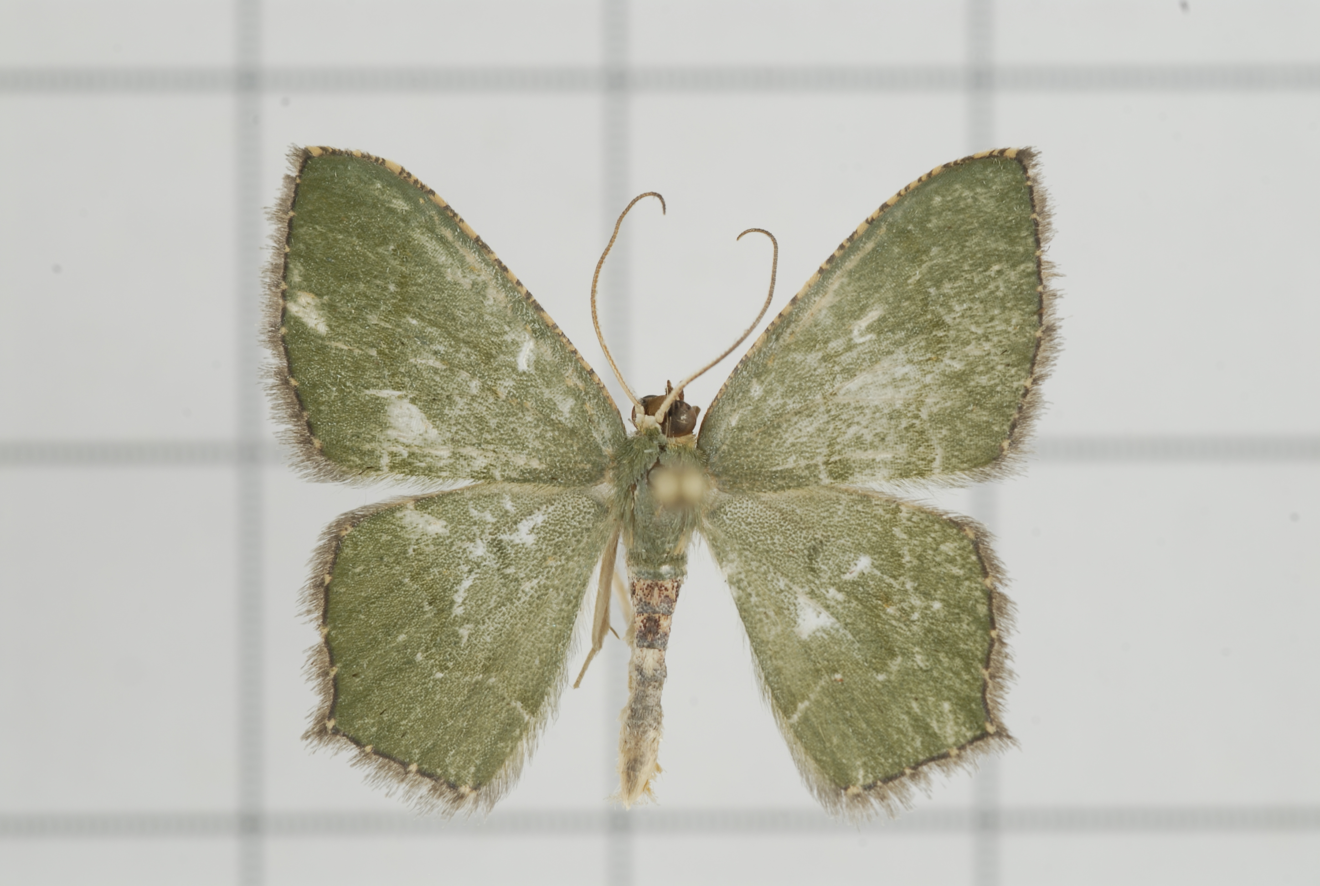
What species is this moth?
Hemithea tritonaria
